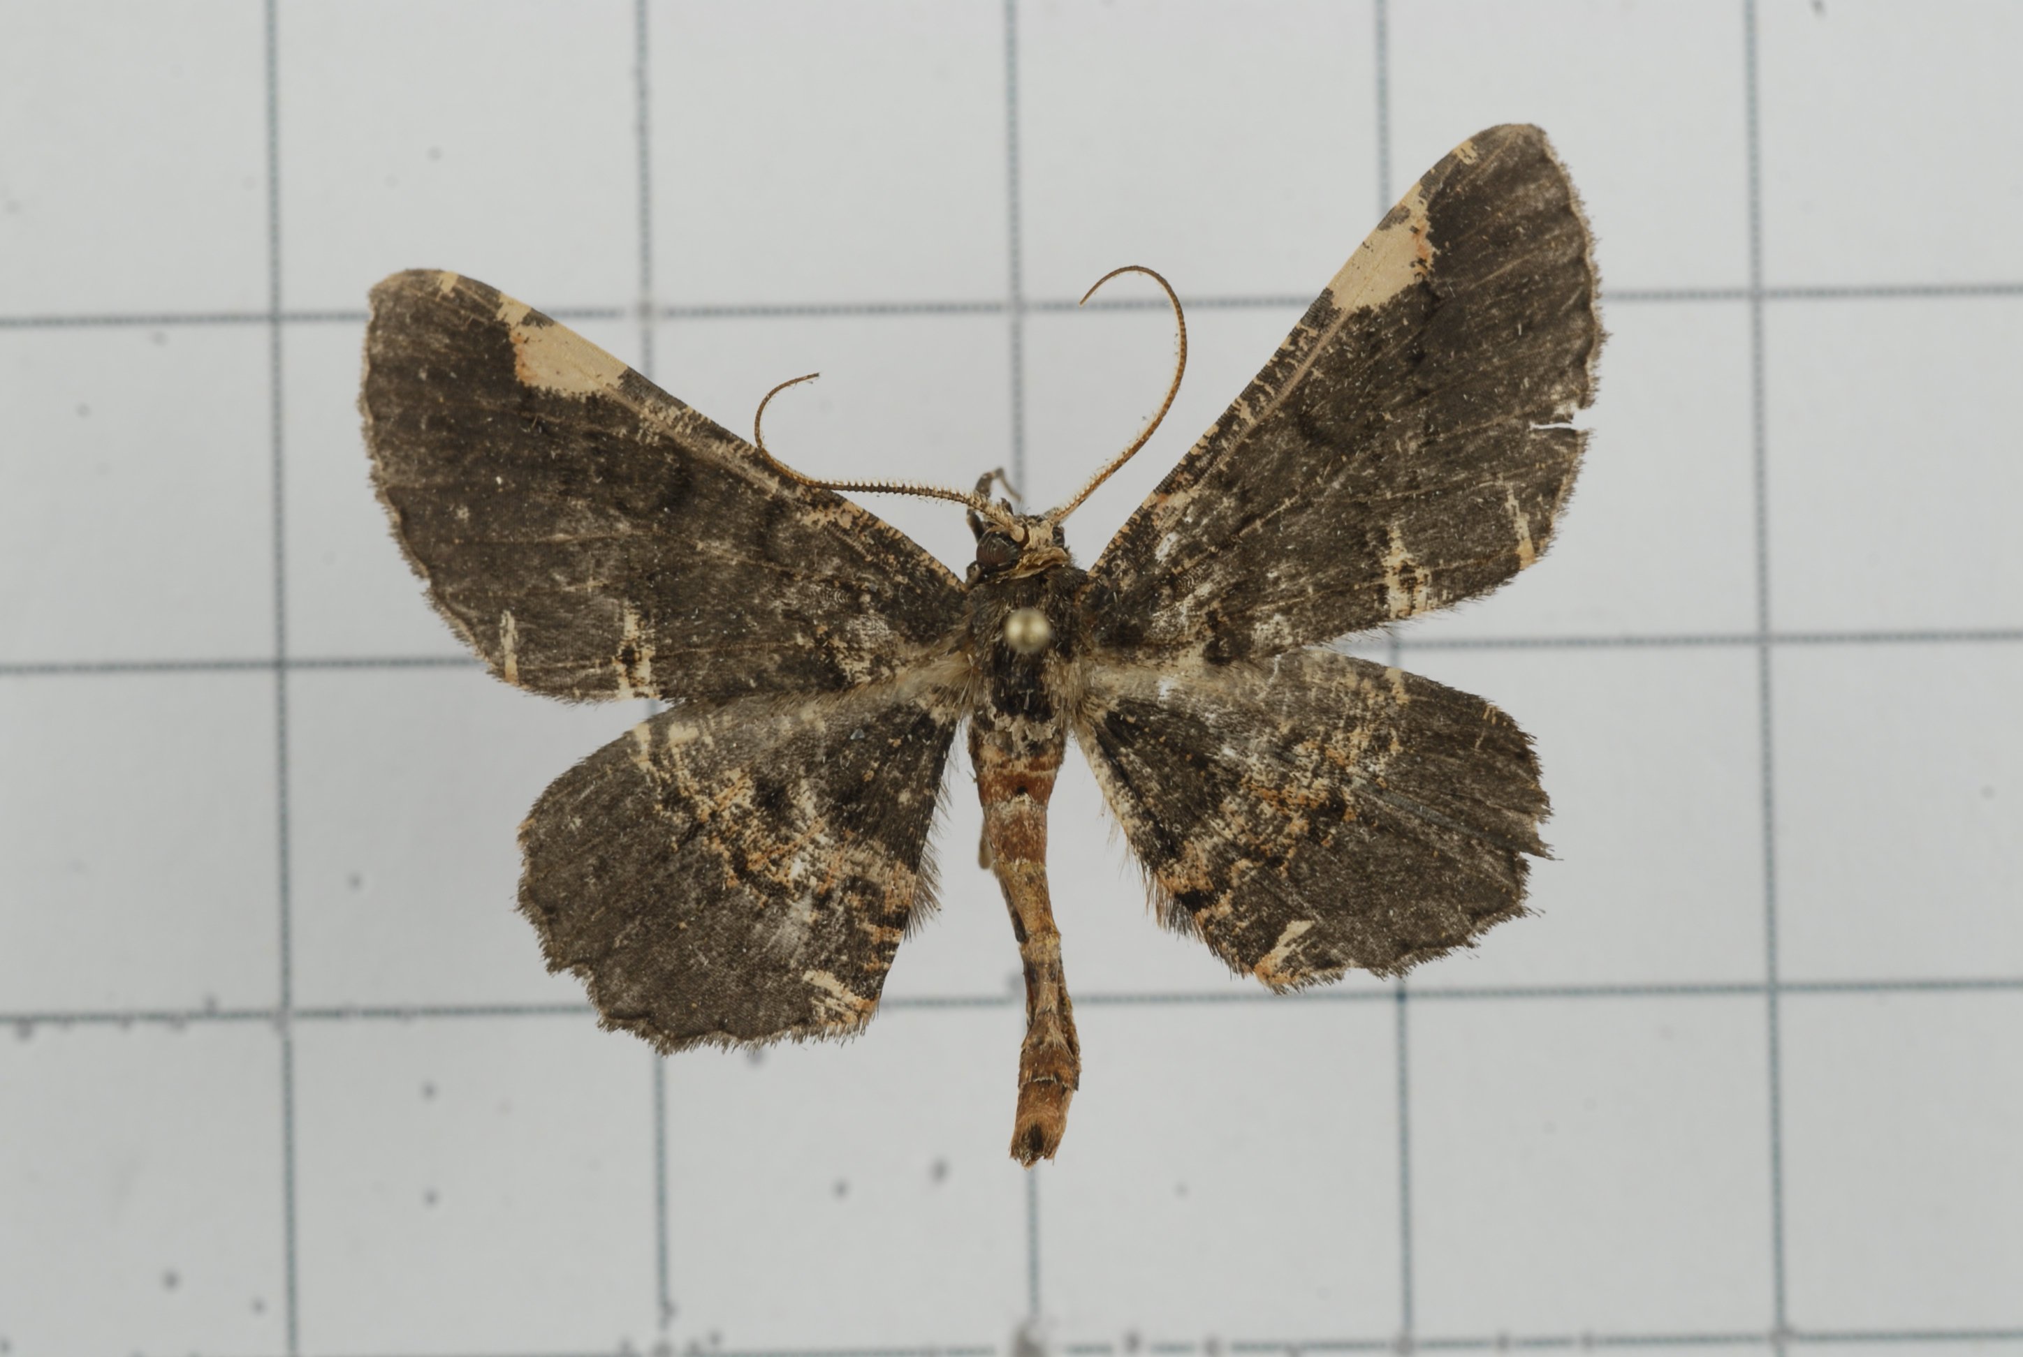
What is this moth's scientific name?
Abaciscus costimacula
